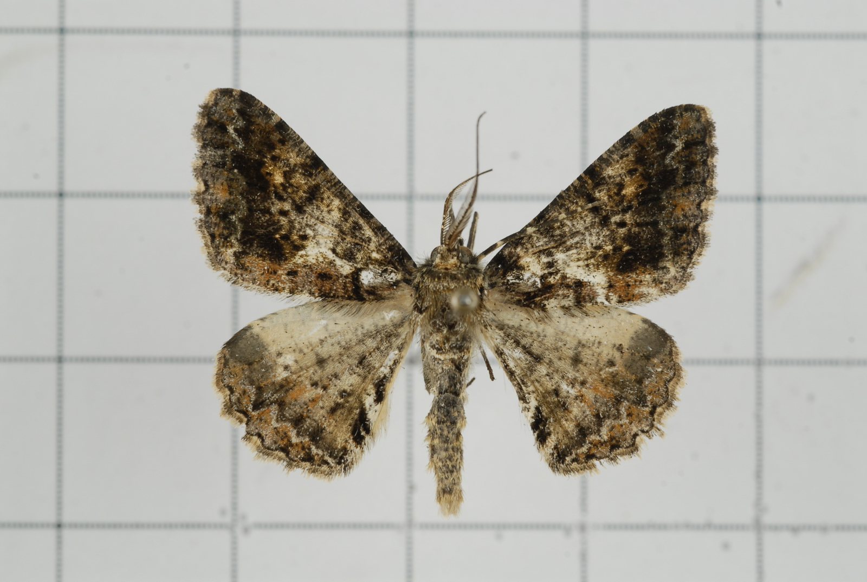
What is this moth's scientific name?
Alcis taiwanovariegata
